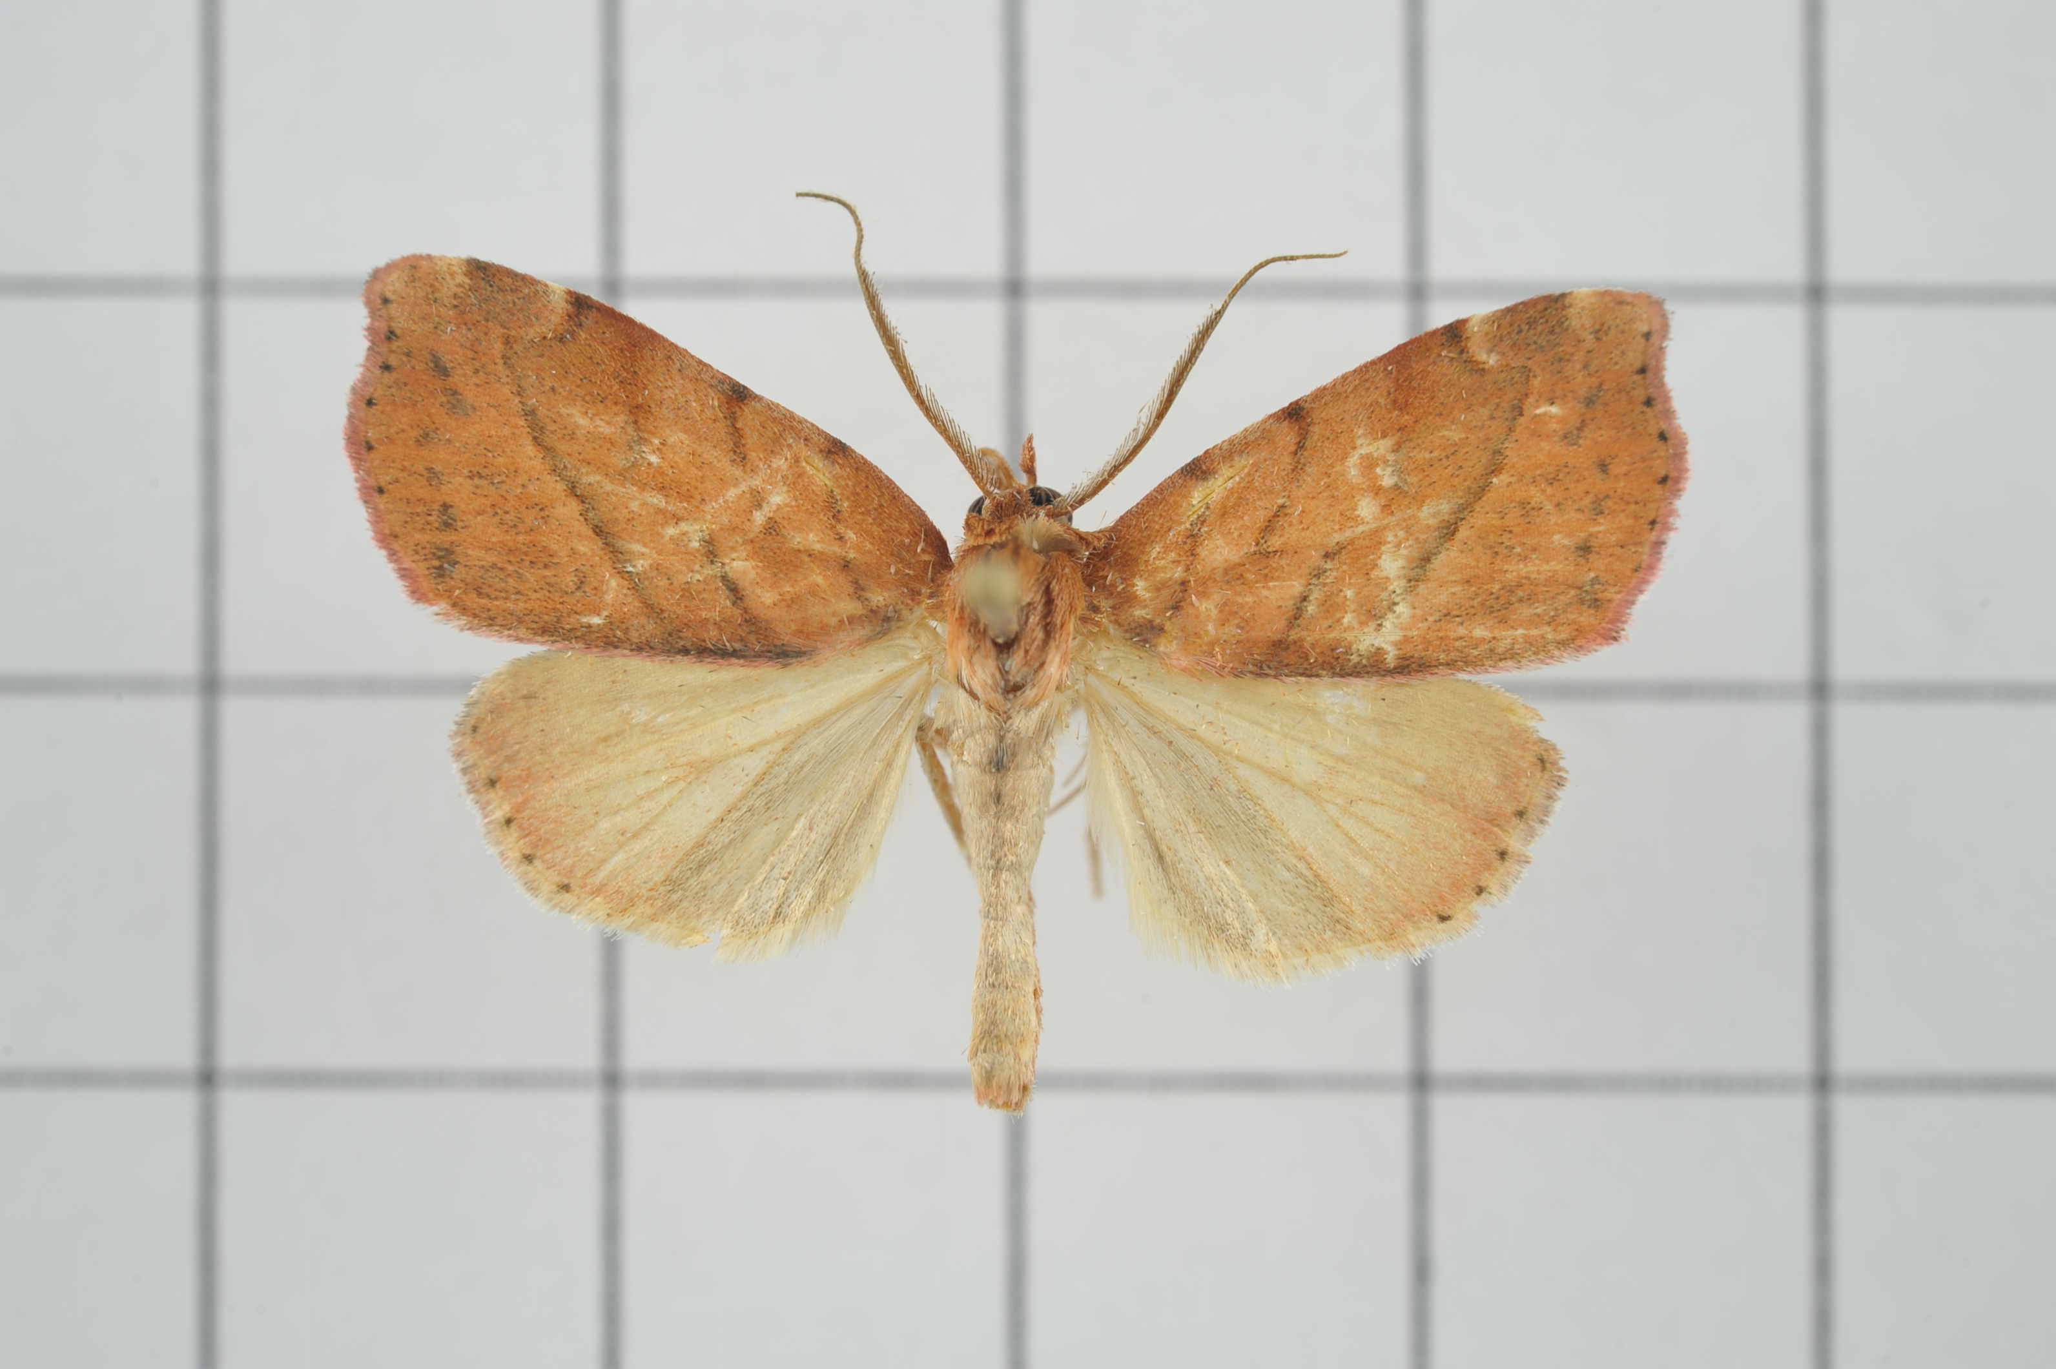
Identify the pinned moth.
Macrochthonia fervens
